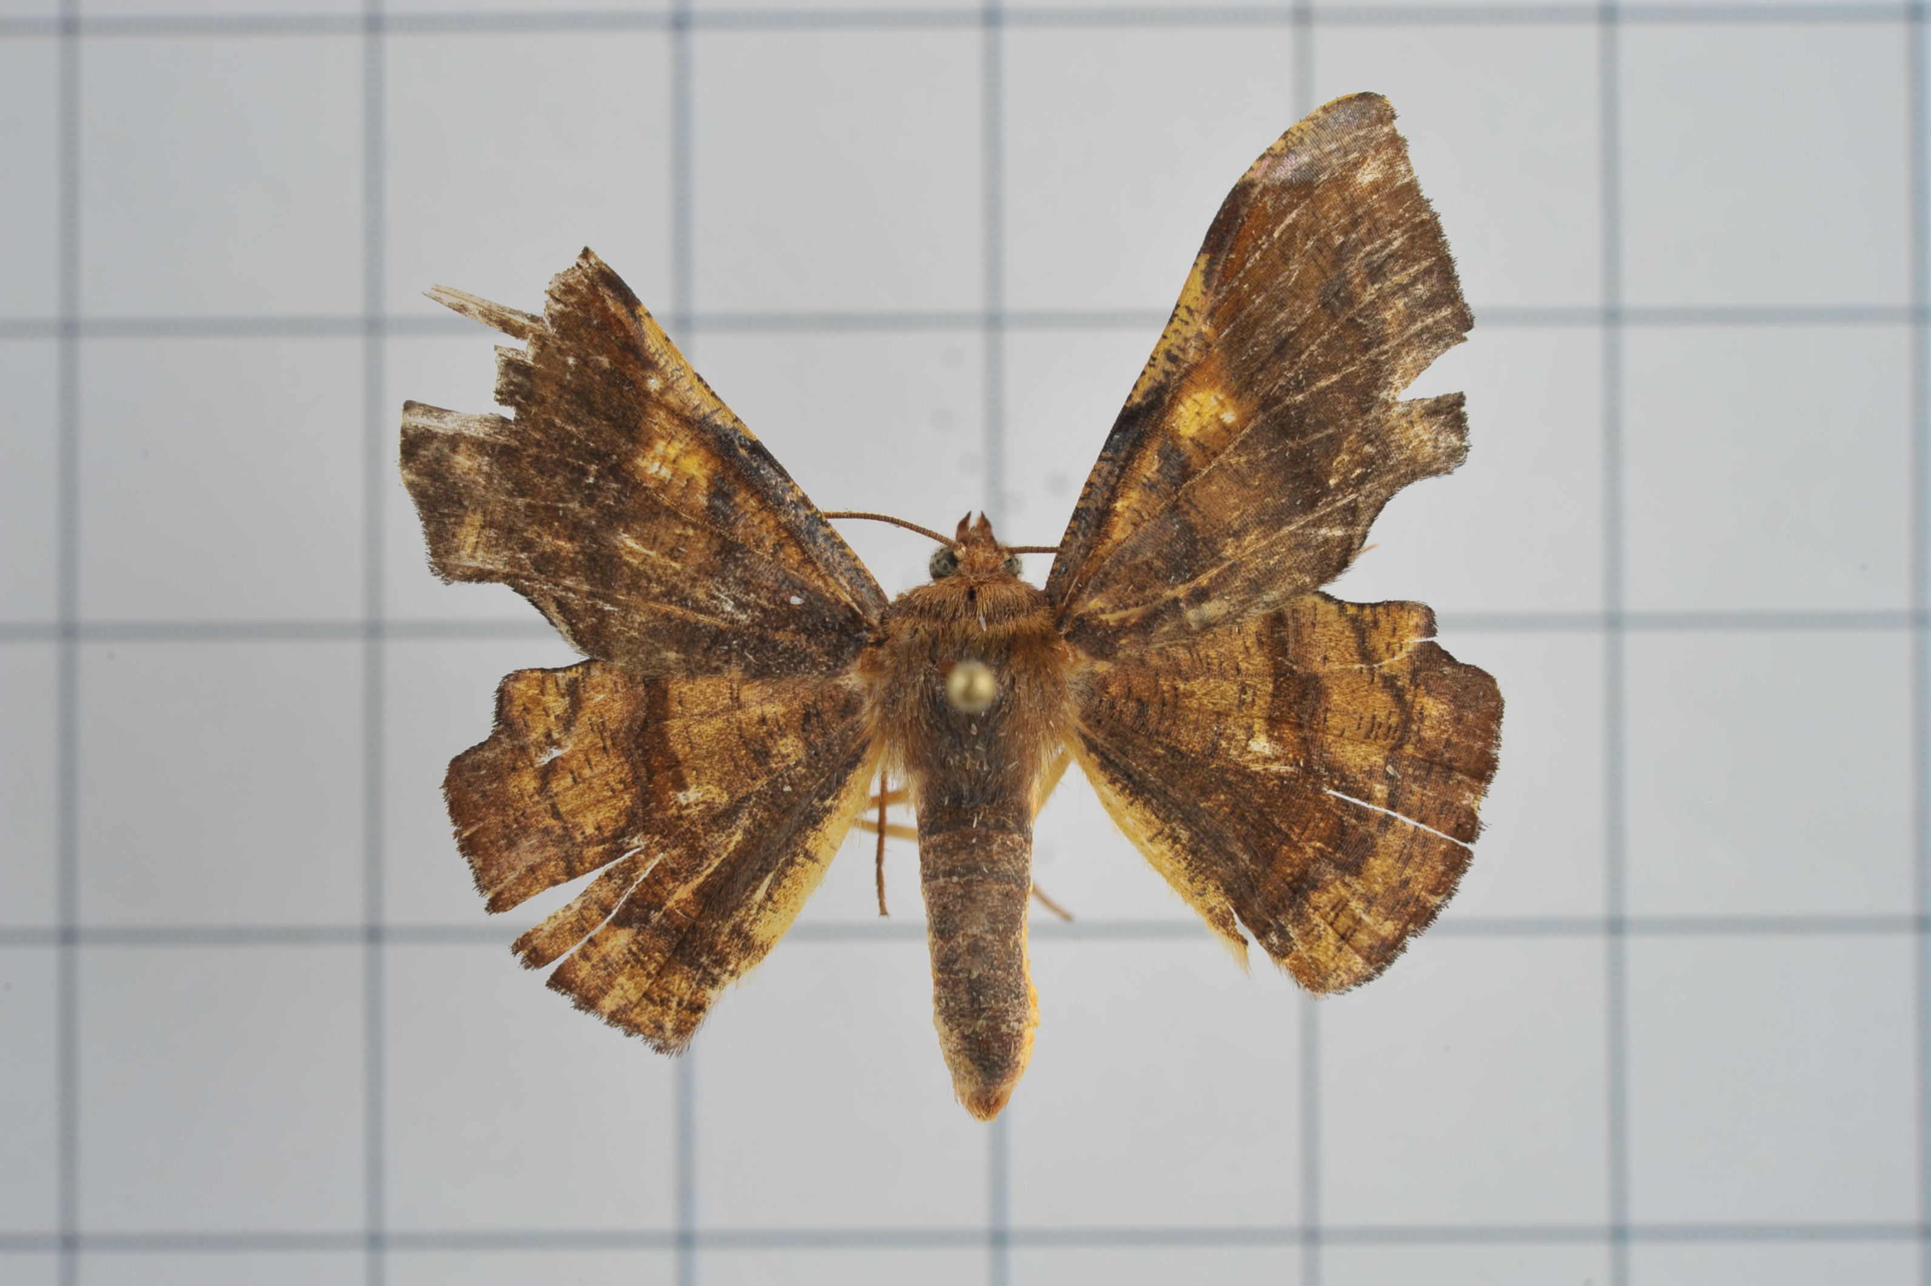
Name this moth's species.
Fascellina chromataria
